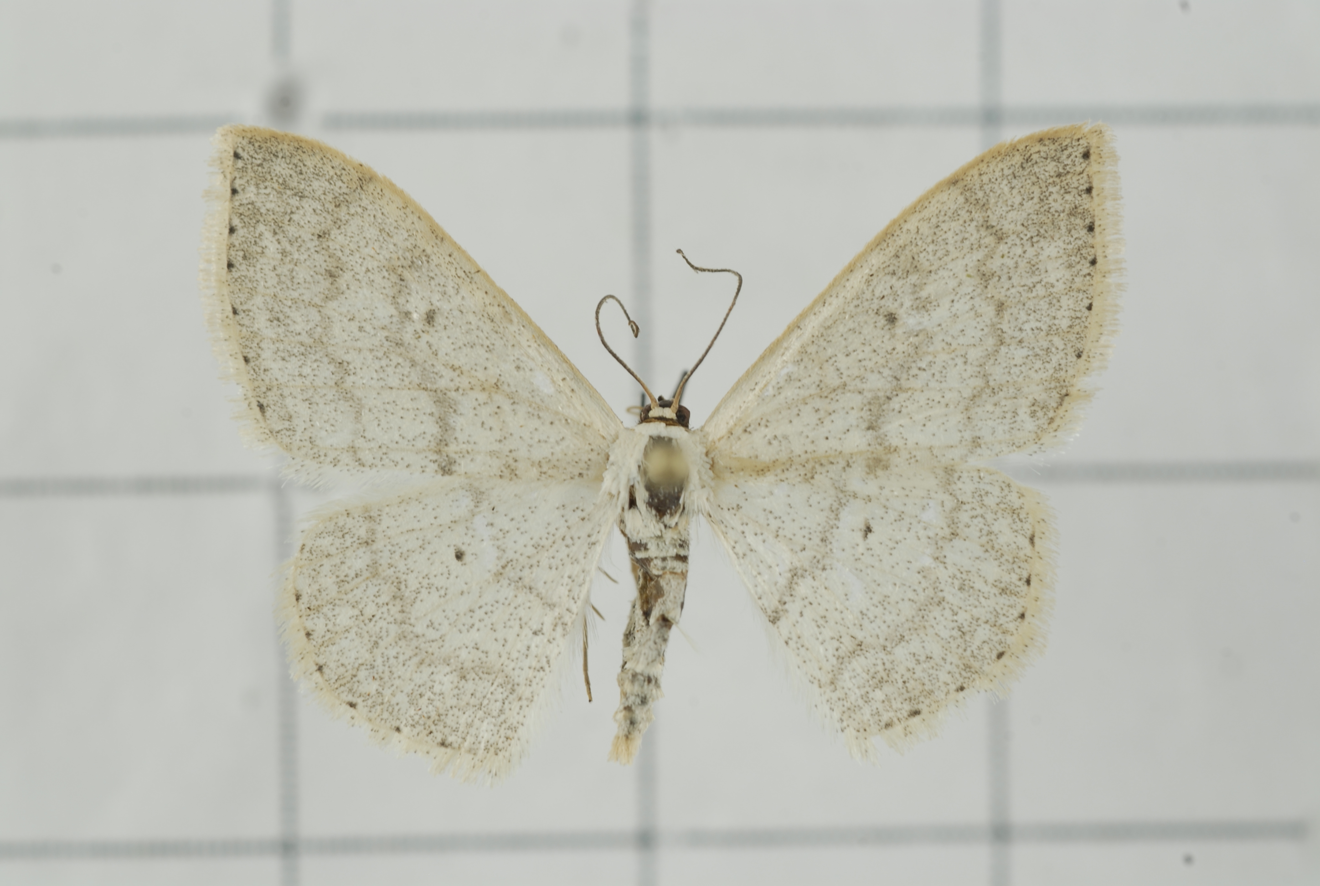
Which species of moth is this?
Scopula phoreorei
